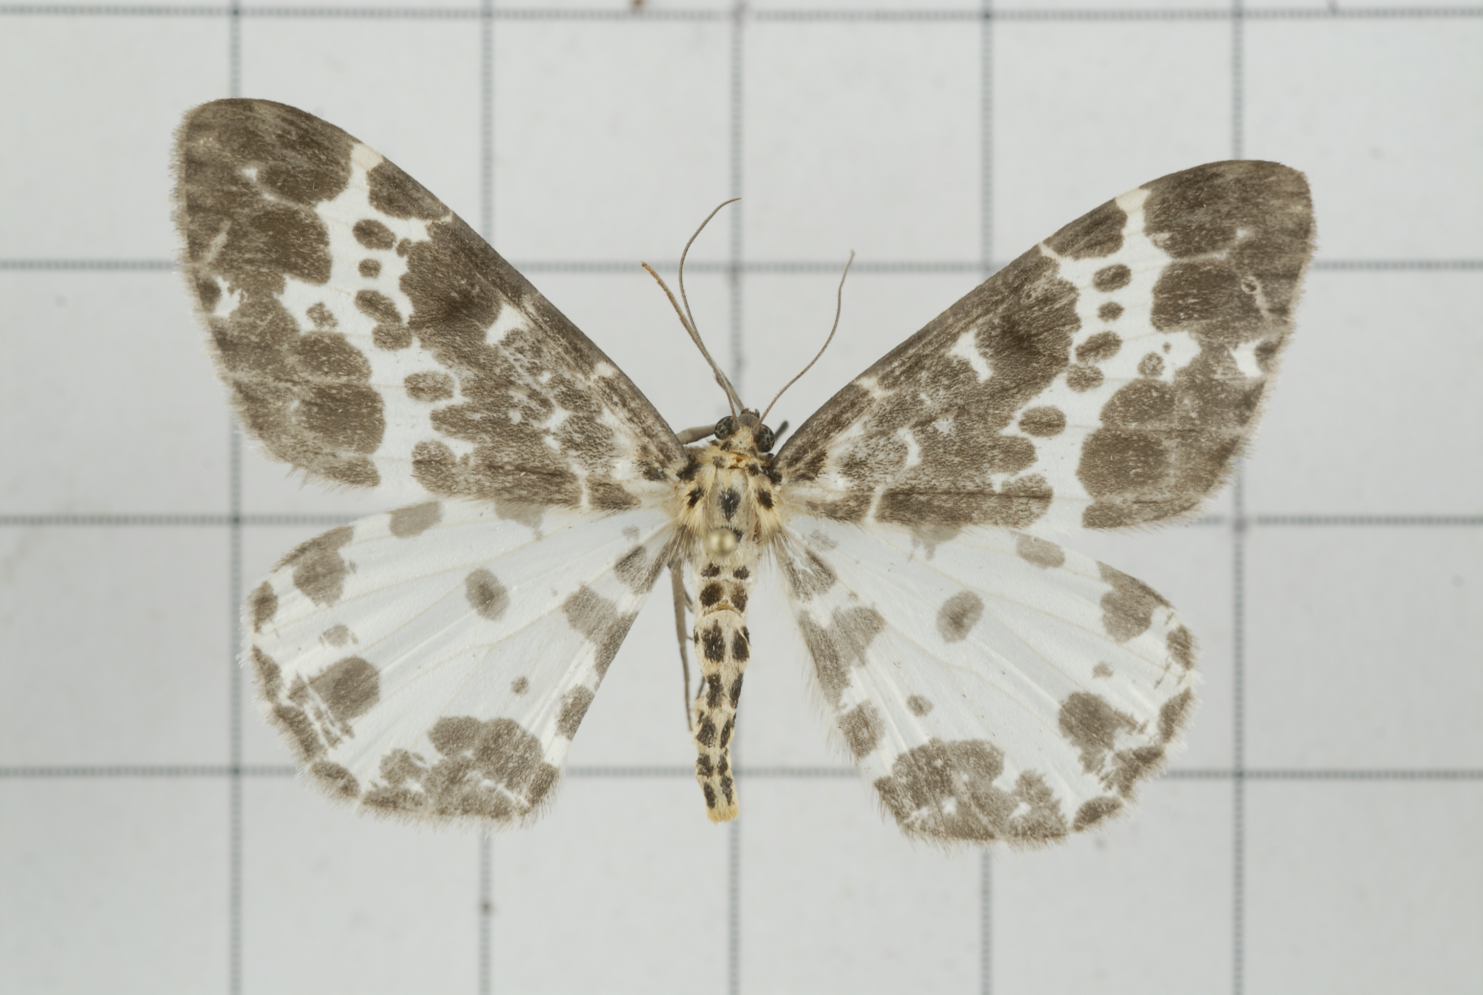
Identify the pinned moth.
Dilophodes elegans khasiana
